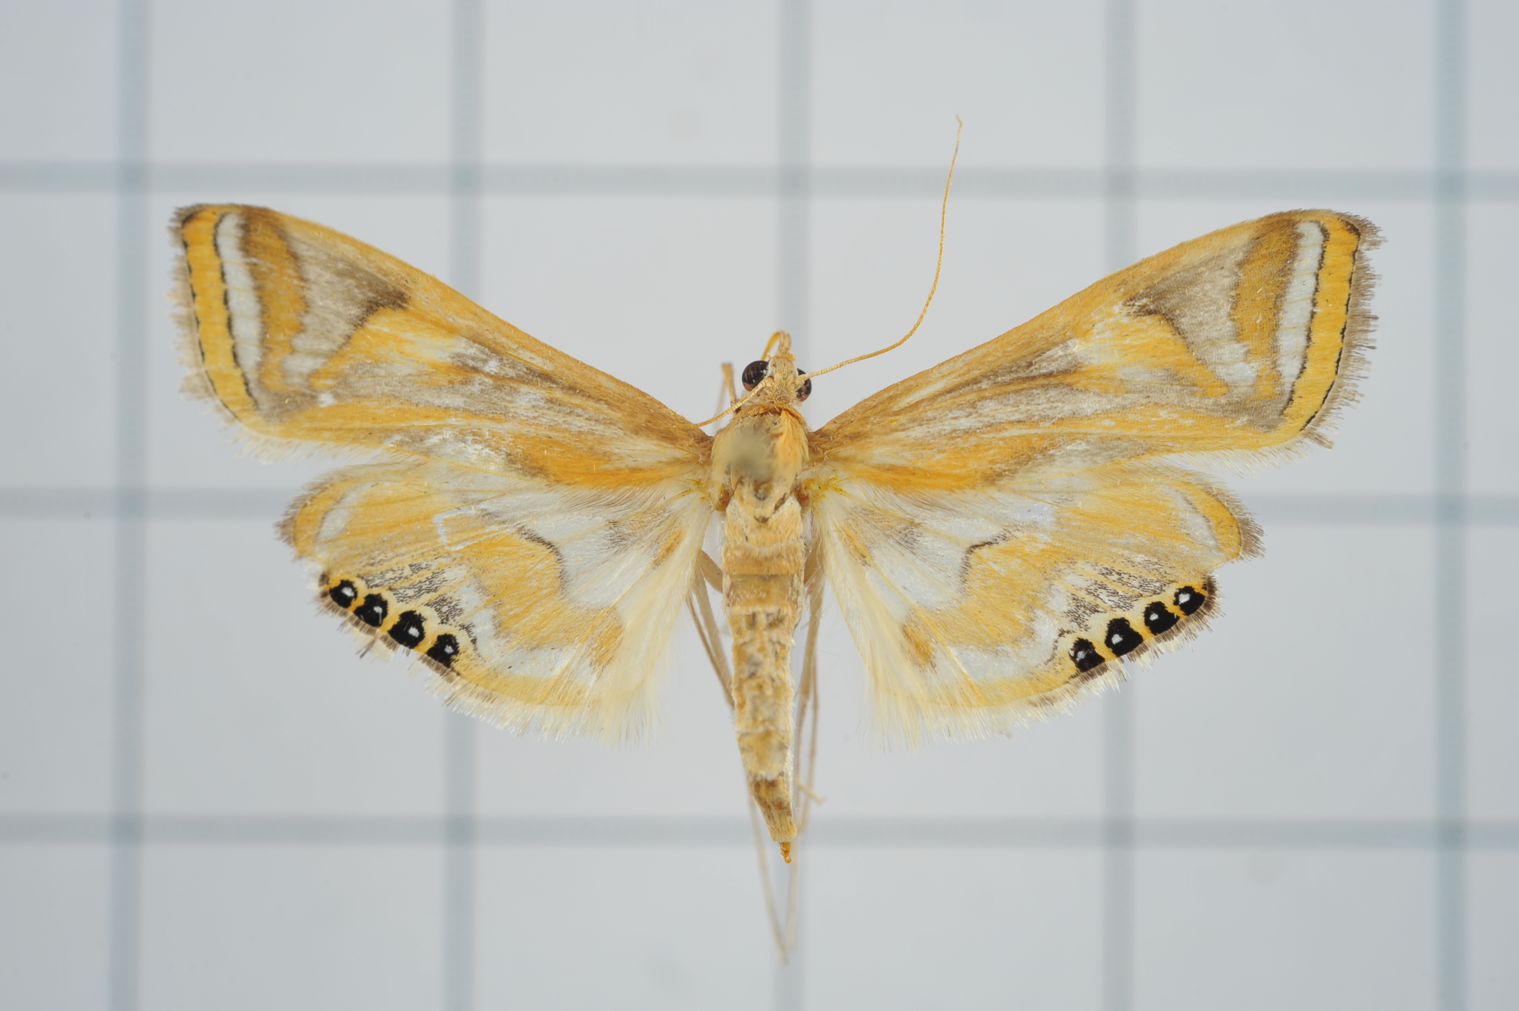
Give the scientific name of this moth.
Eoophyla conjunctalis
